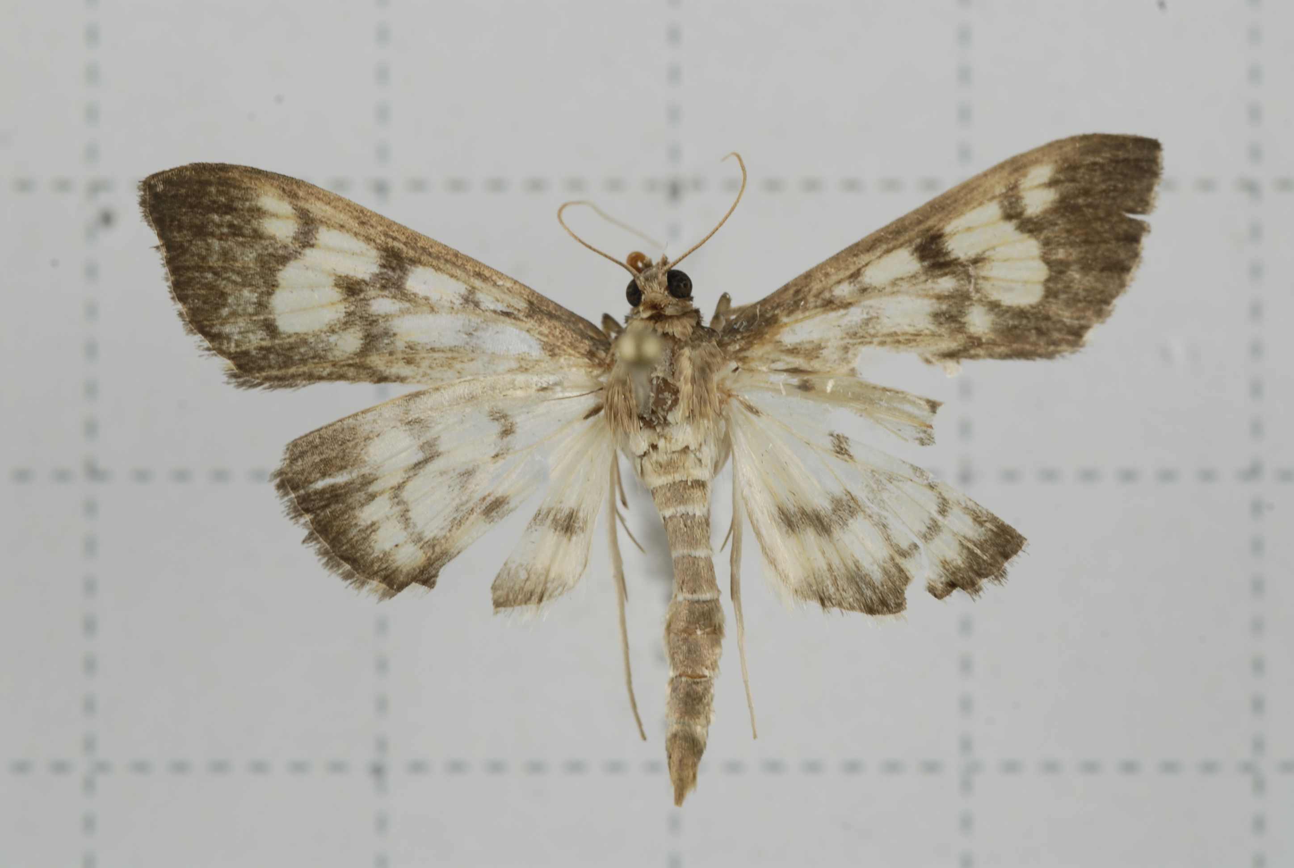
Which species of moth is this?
Syllepte taiwanalis
